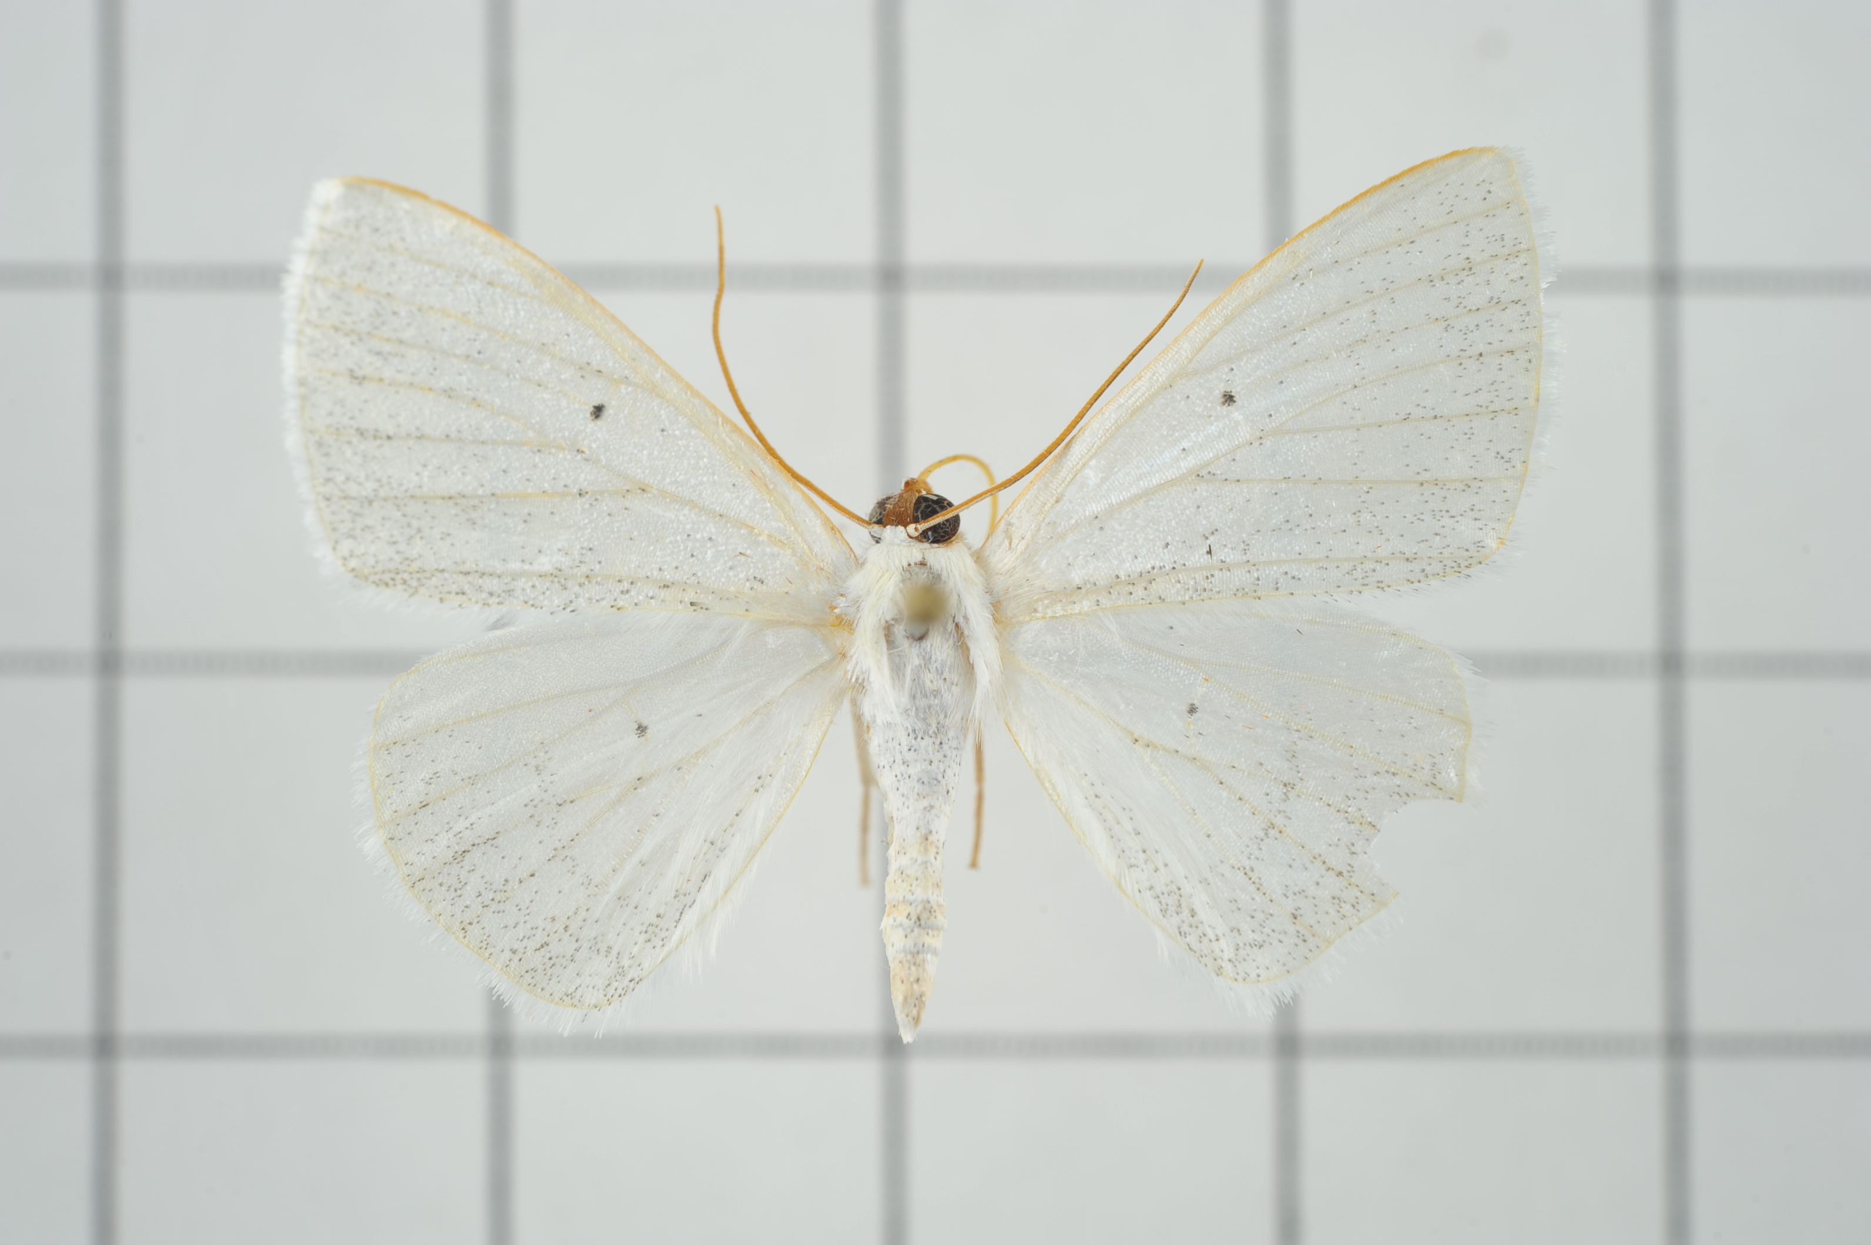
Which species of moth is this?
Lomographa anoxys
